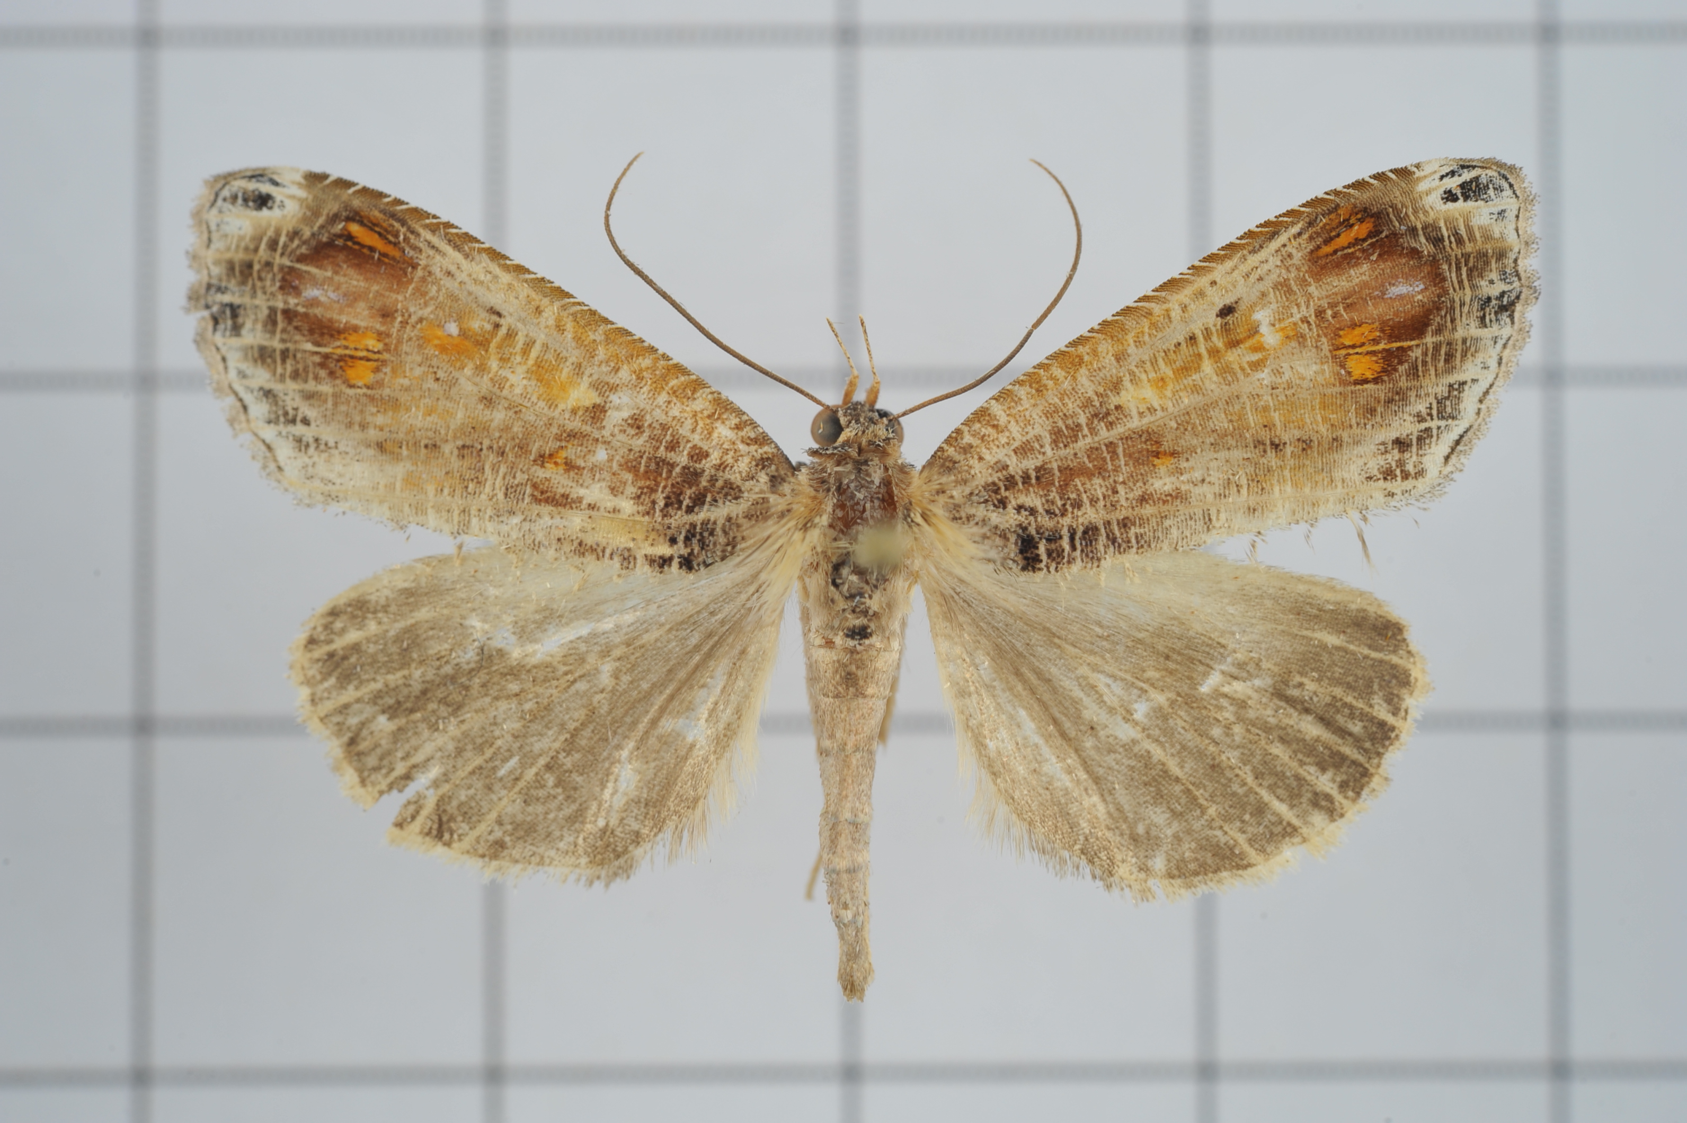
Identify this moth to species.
Pilipectus prunifera
